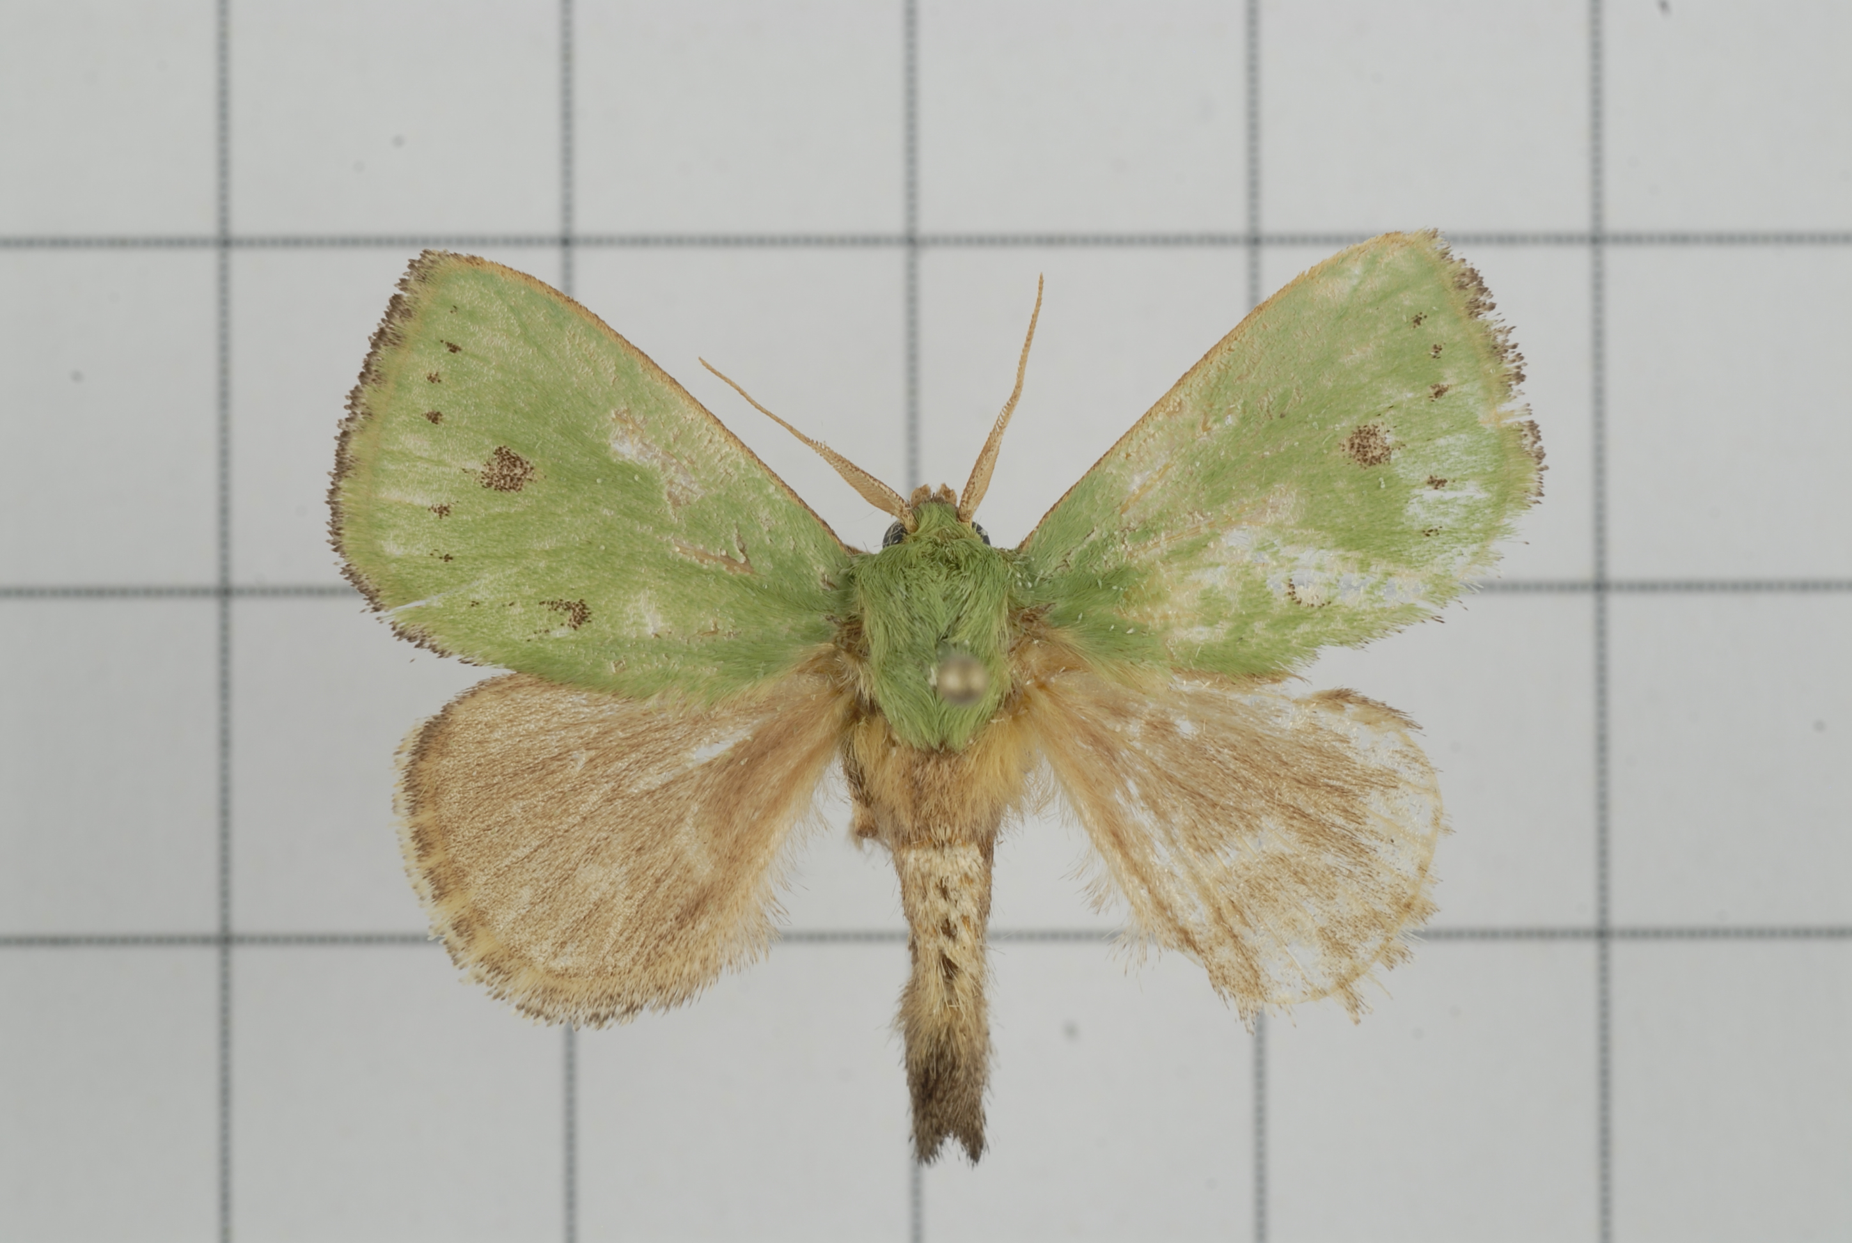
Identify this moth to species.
Thespea virescens
